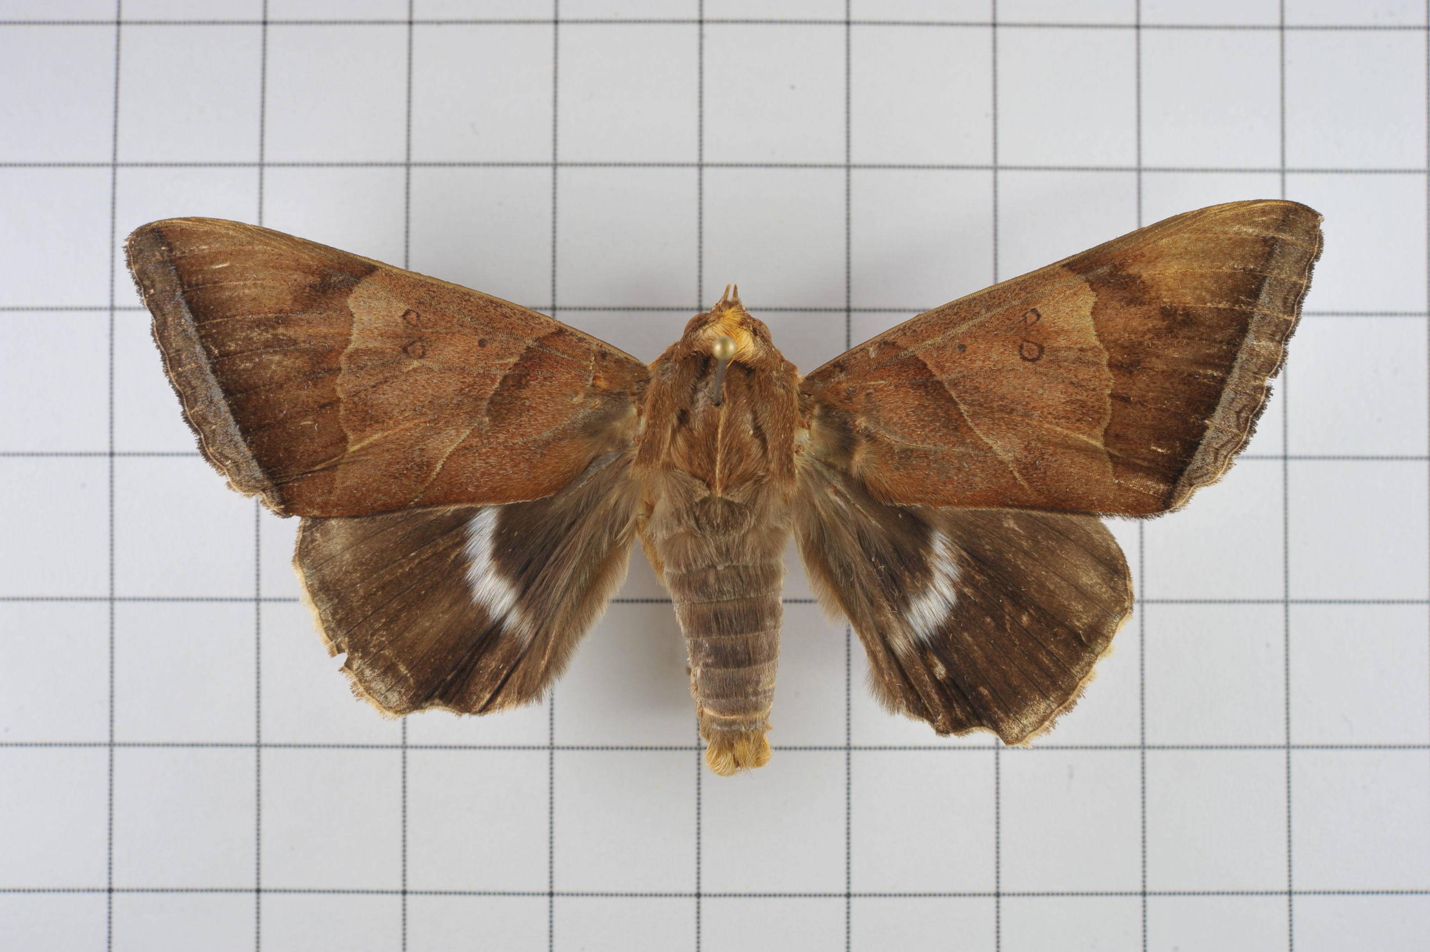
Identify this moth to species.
Artena dotata
